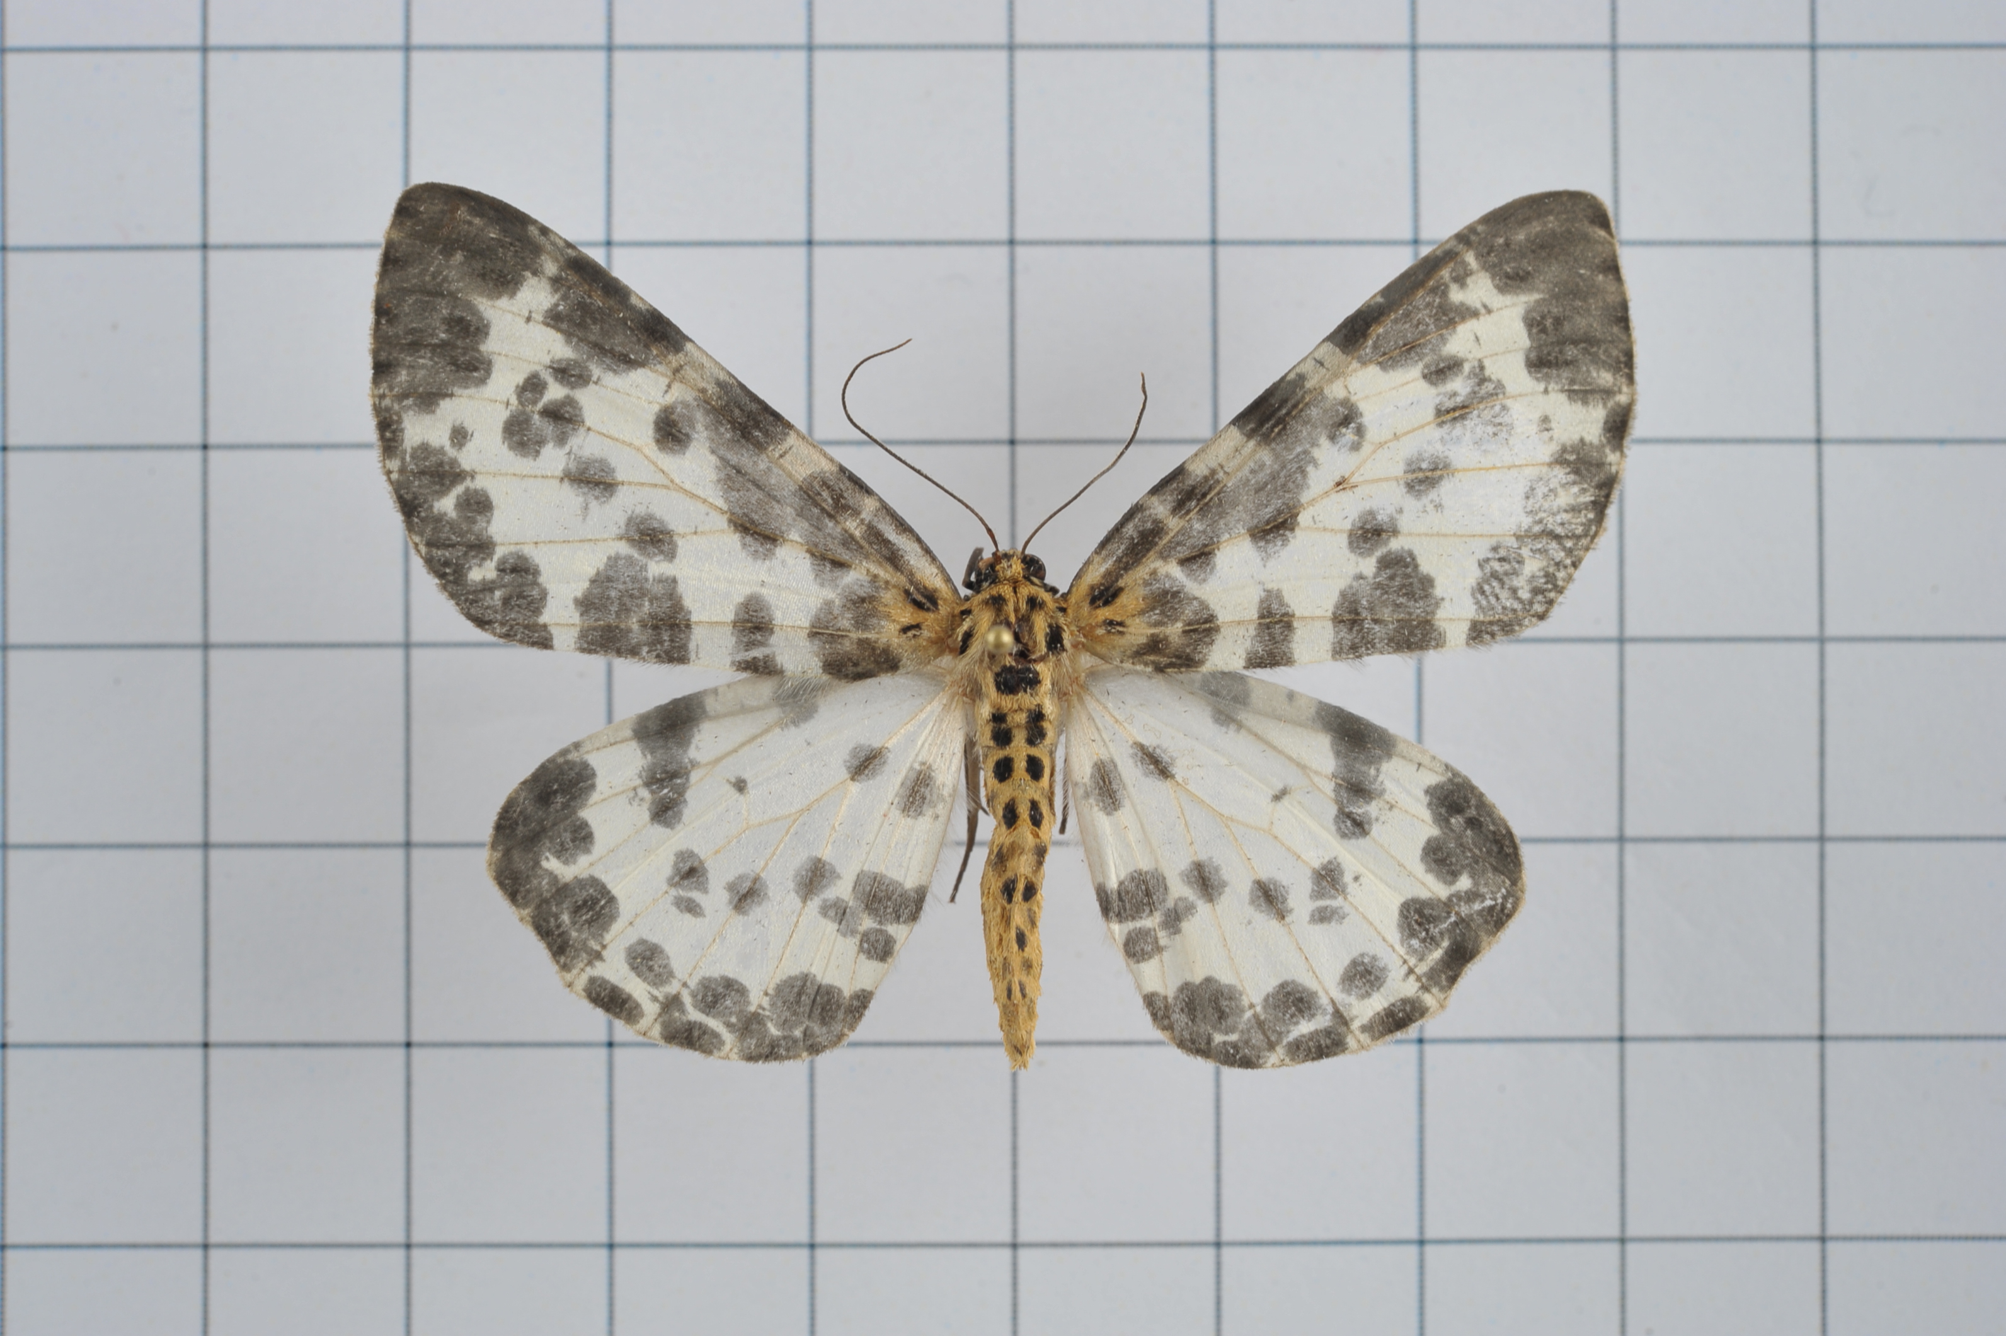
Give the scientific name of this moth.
Percnia luridaria nominoneura
